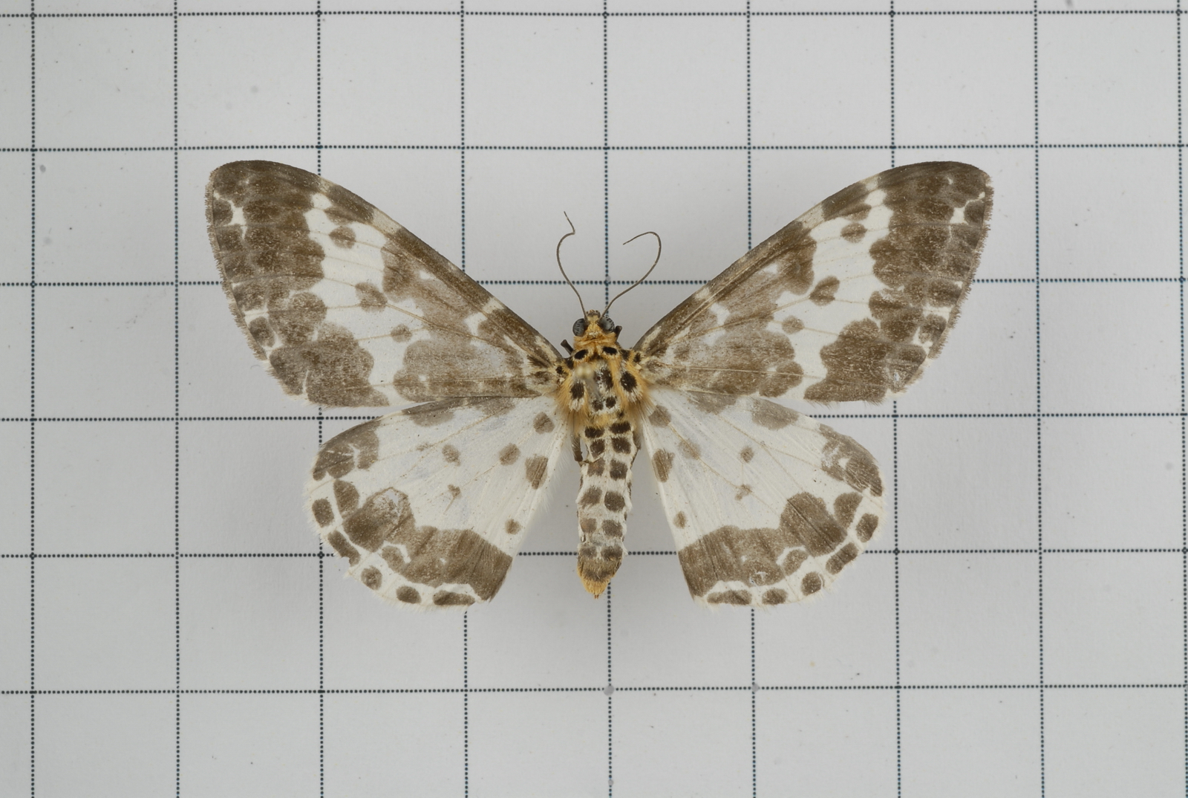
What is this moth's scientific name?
Pogonopygia pavida pavida
